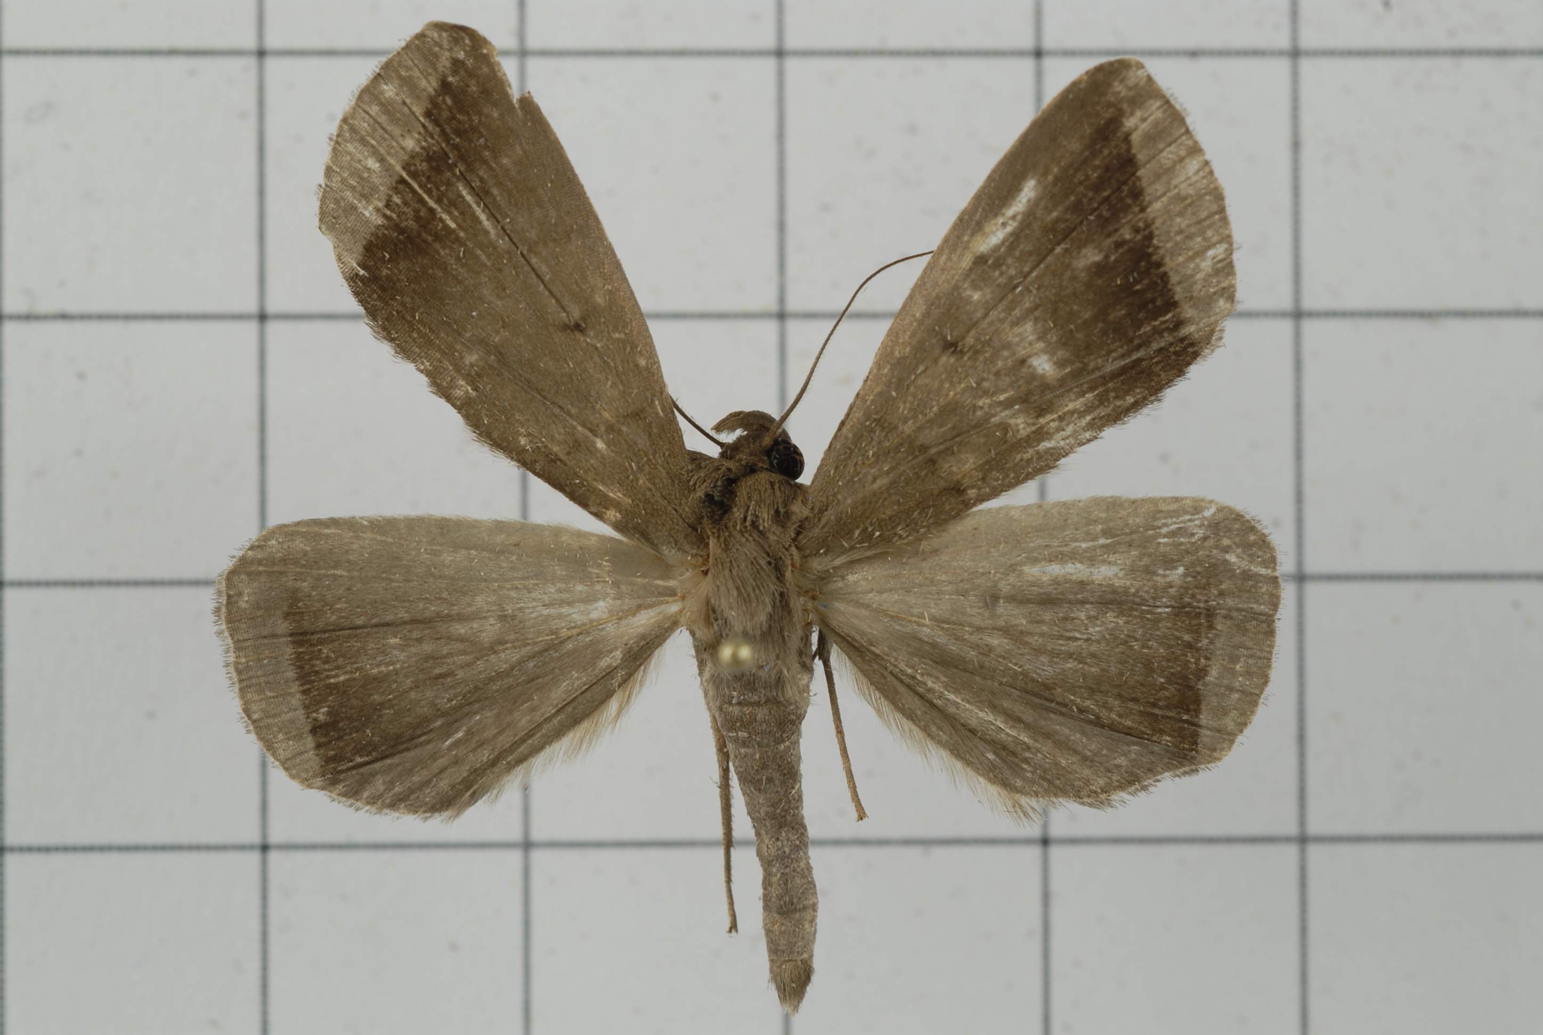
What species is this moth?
Simplicia bimarginata
